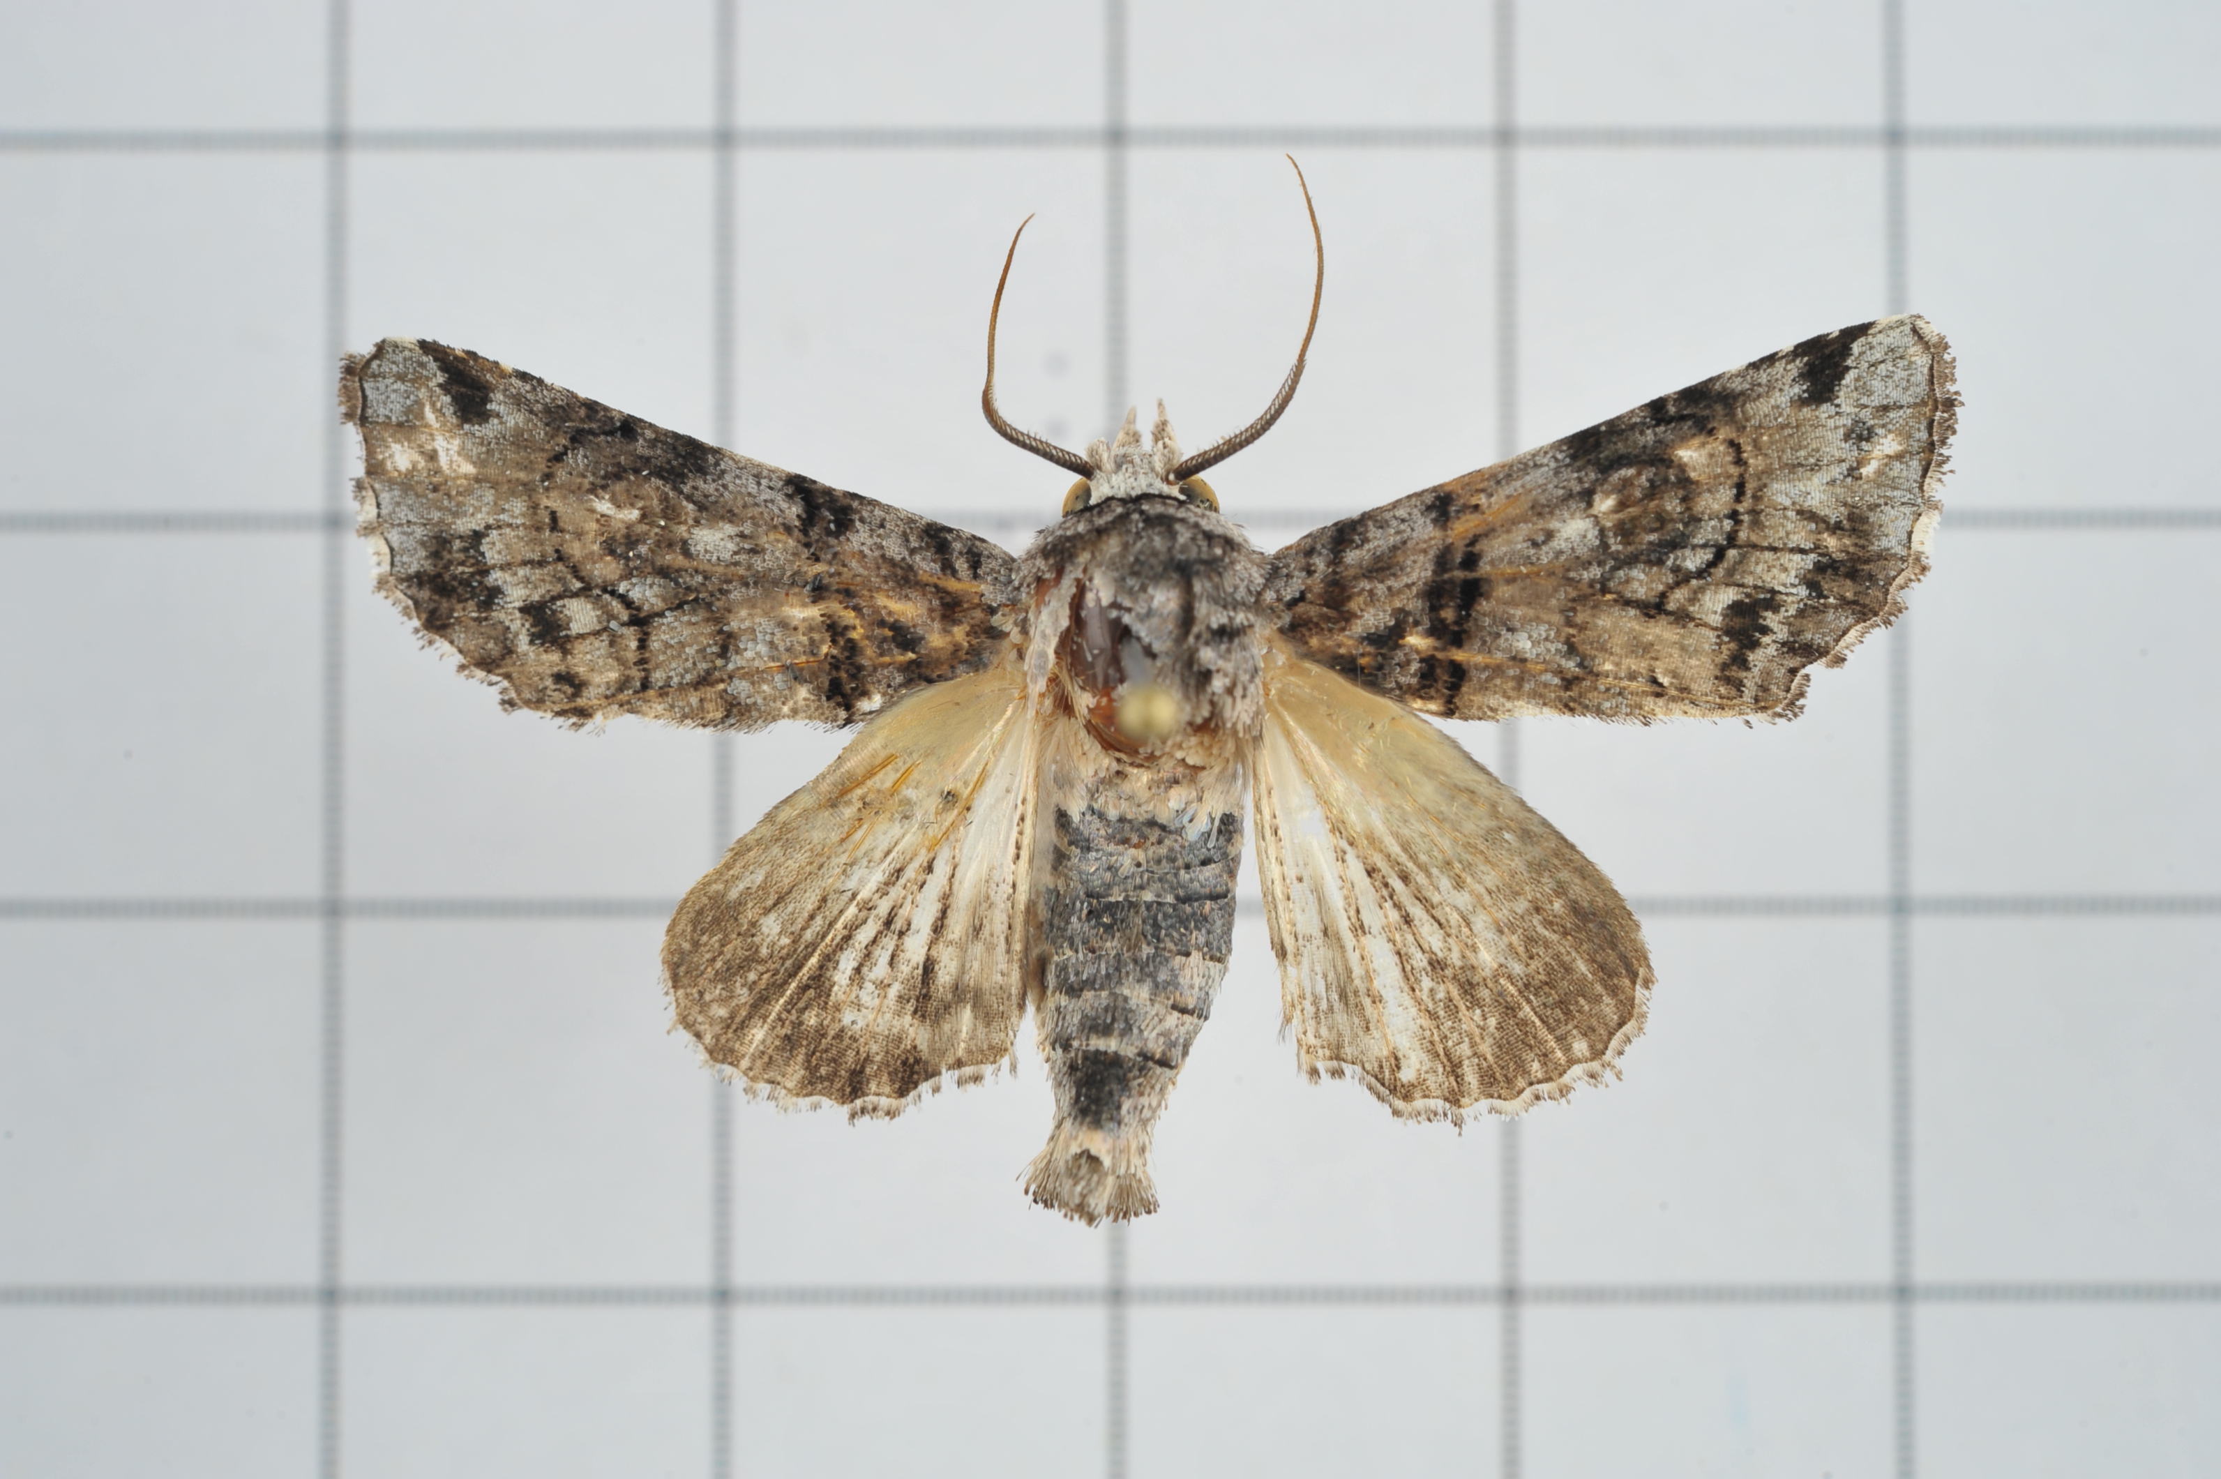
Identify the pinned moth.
Aplotelia diplographa
